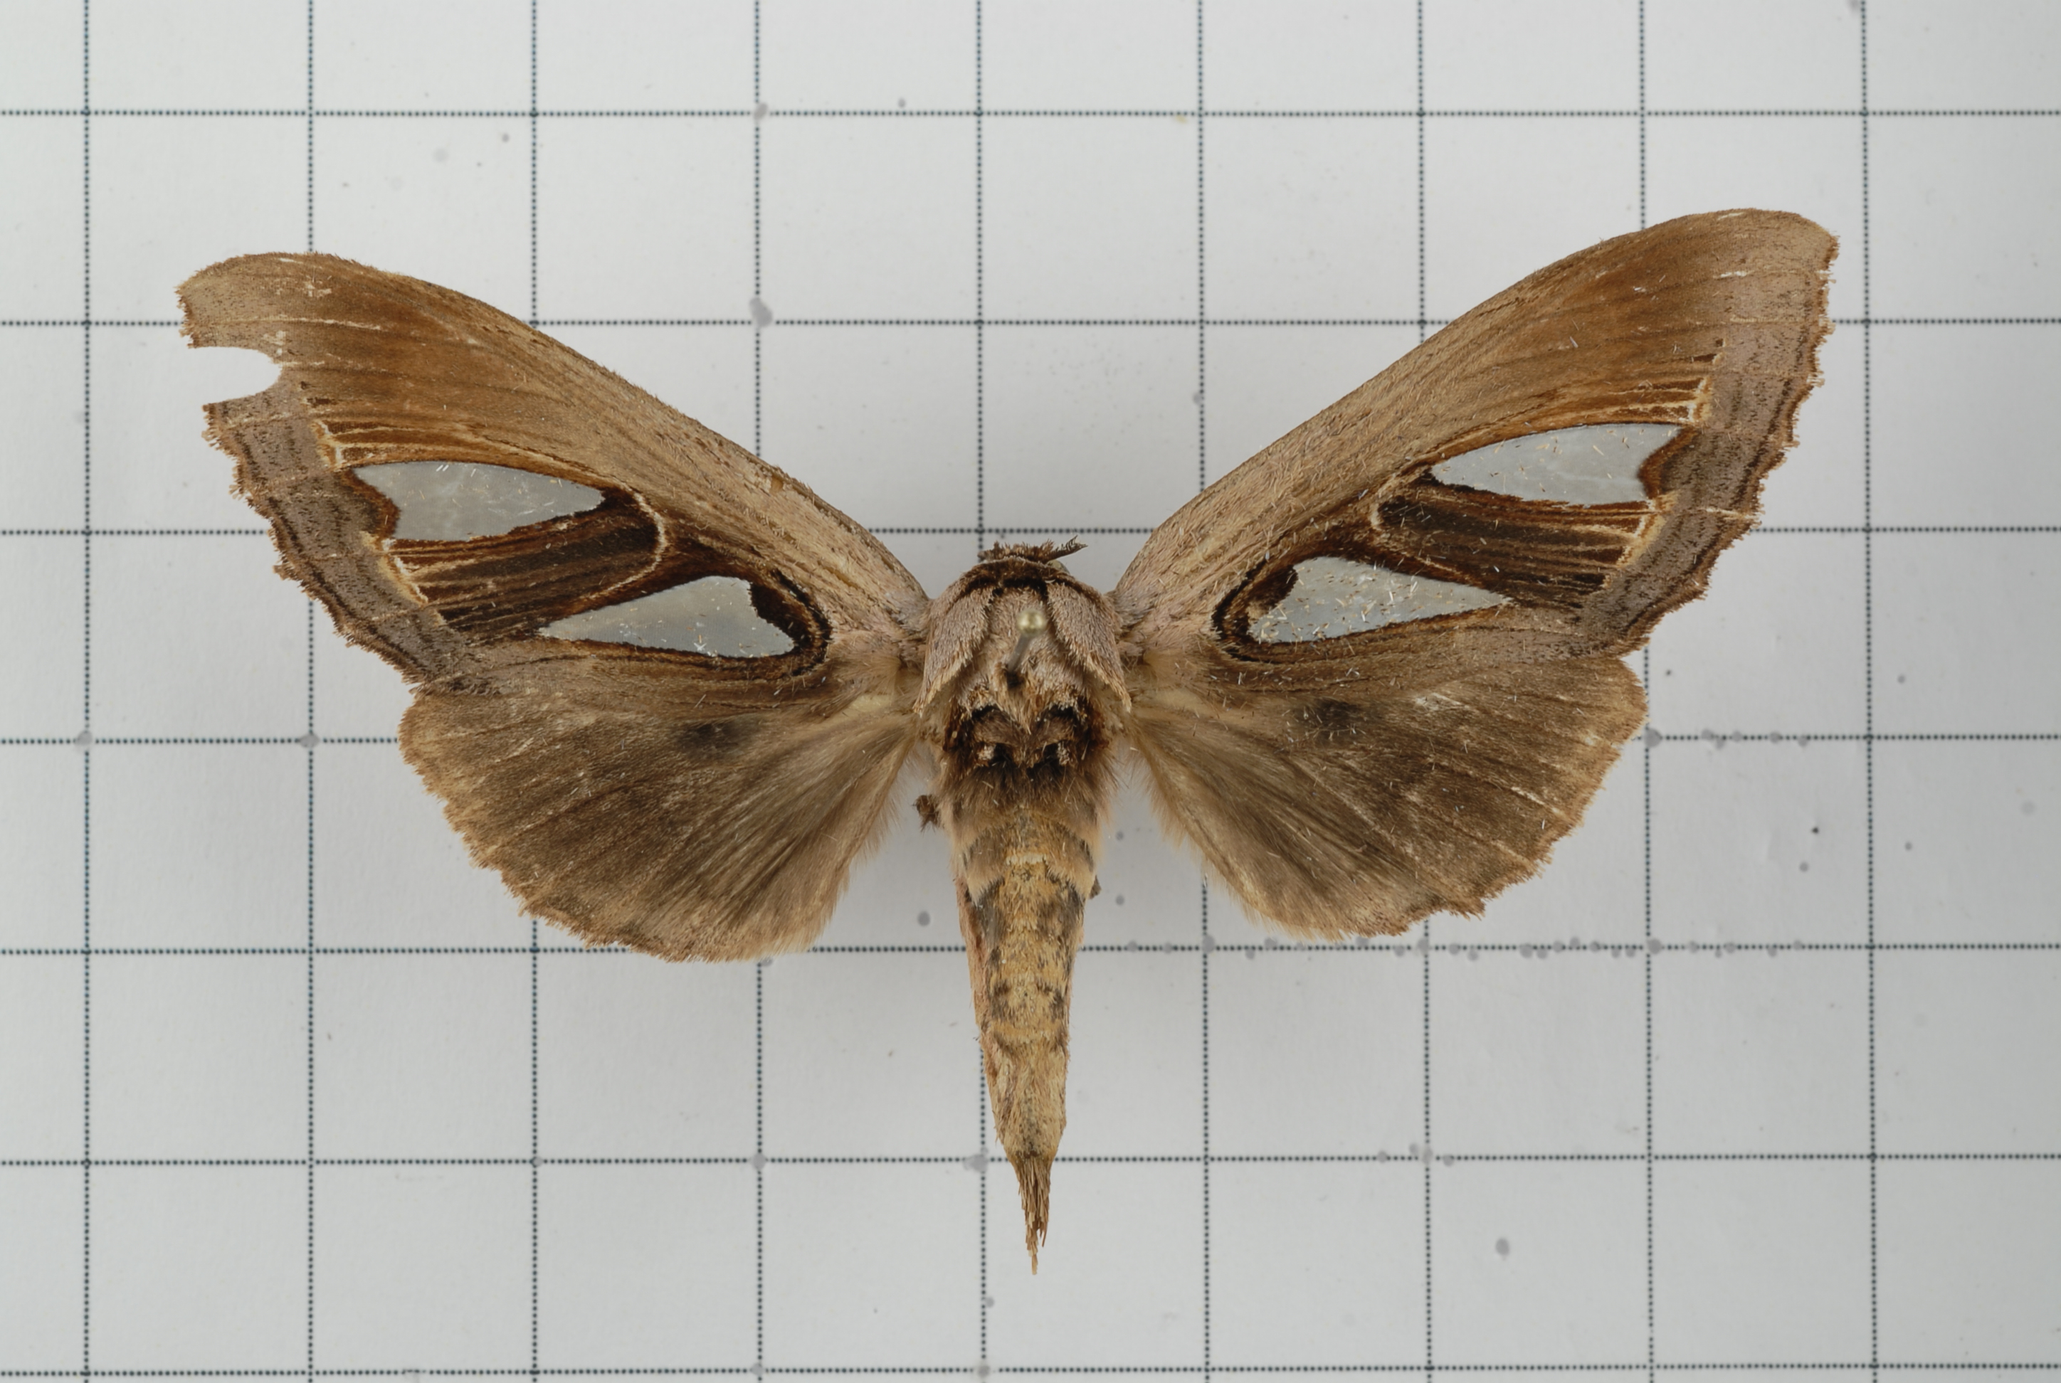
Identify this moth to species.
Tarsolepis japonica
